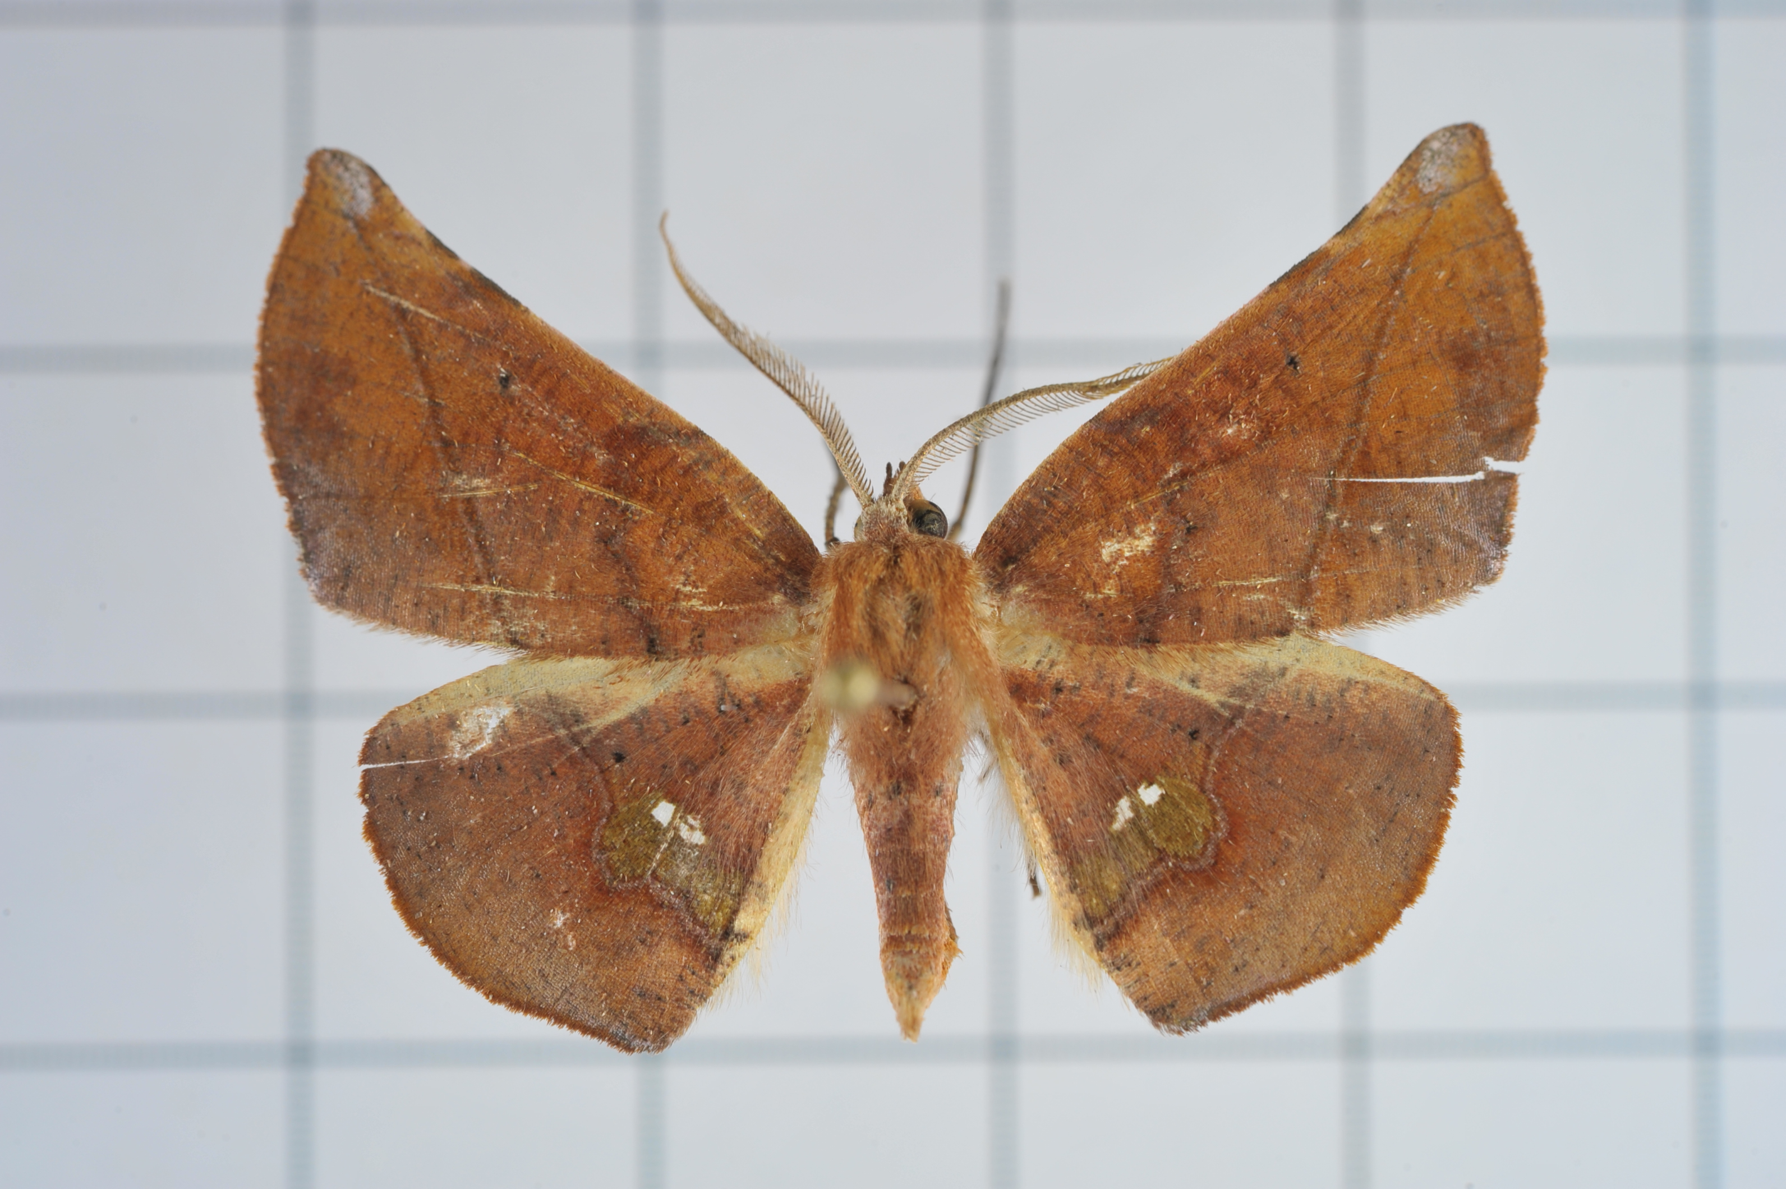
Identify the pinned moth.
Garaeus apicata formosanus
